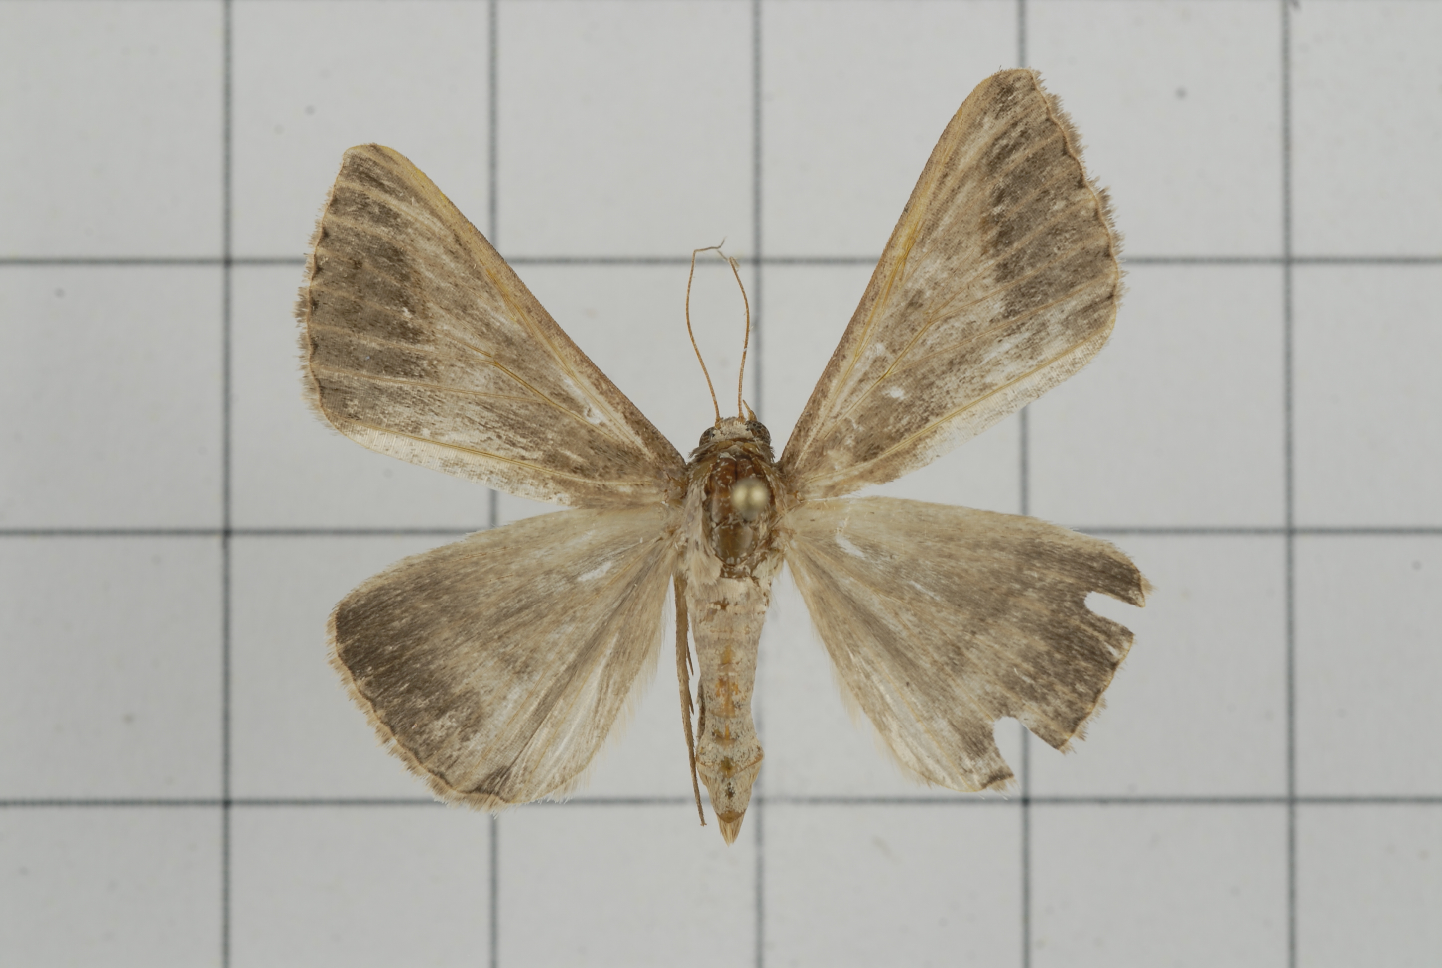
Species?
Mocis frugalis
